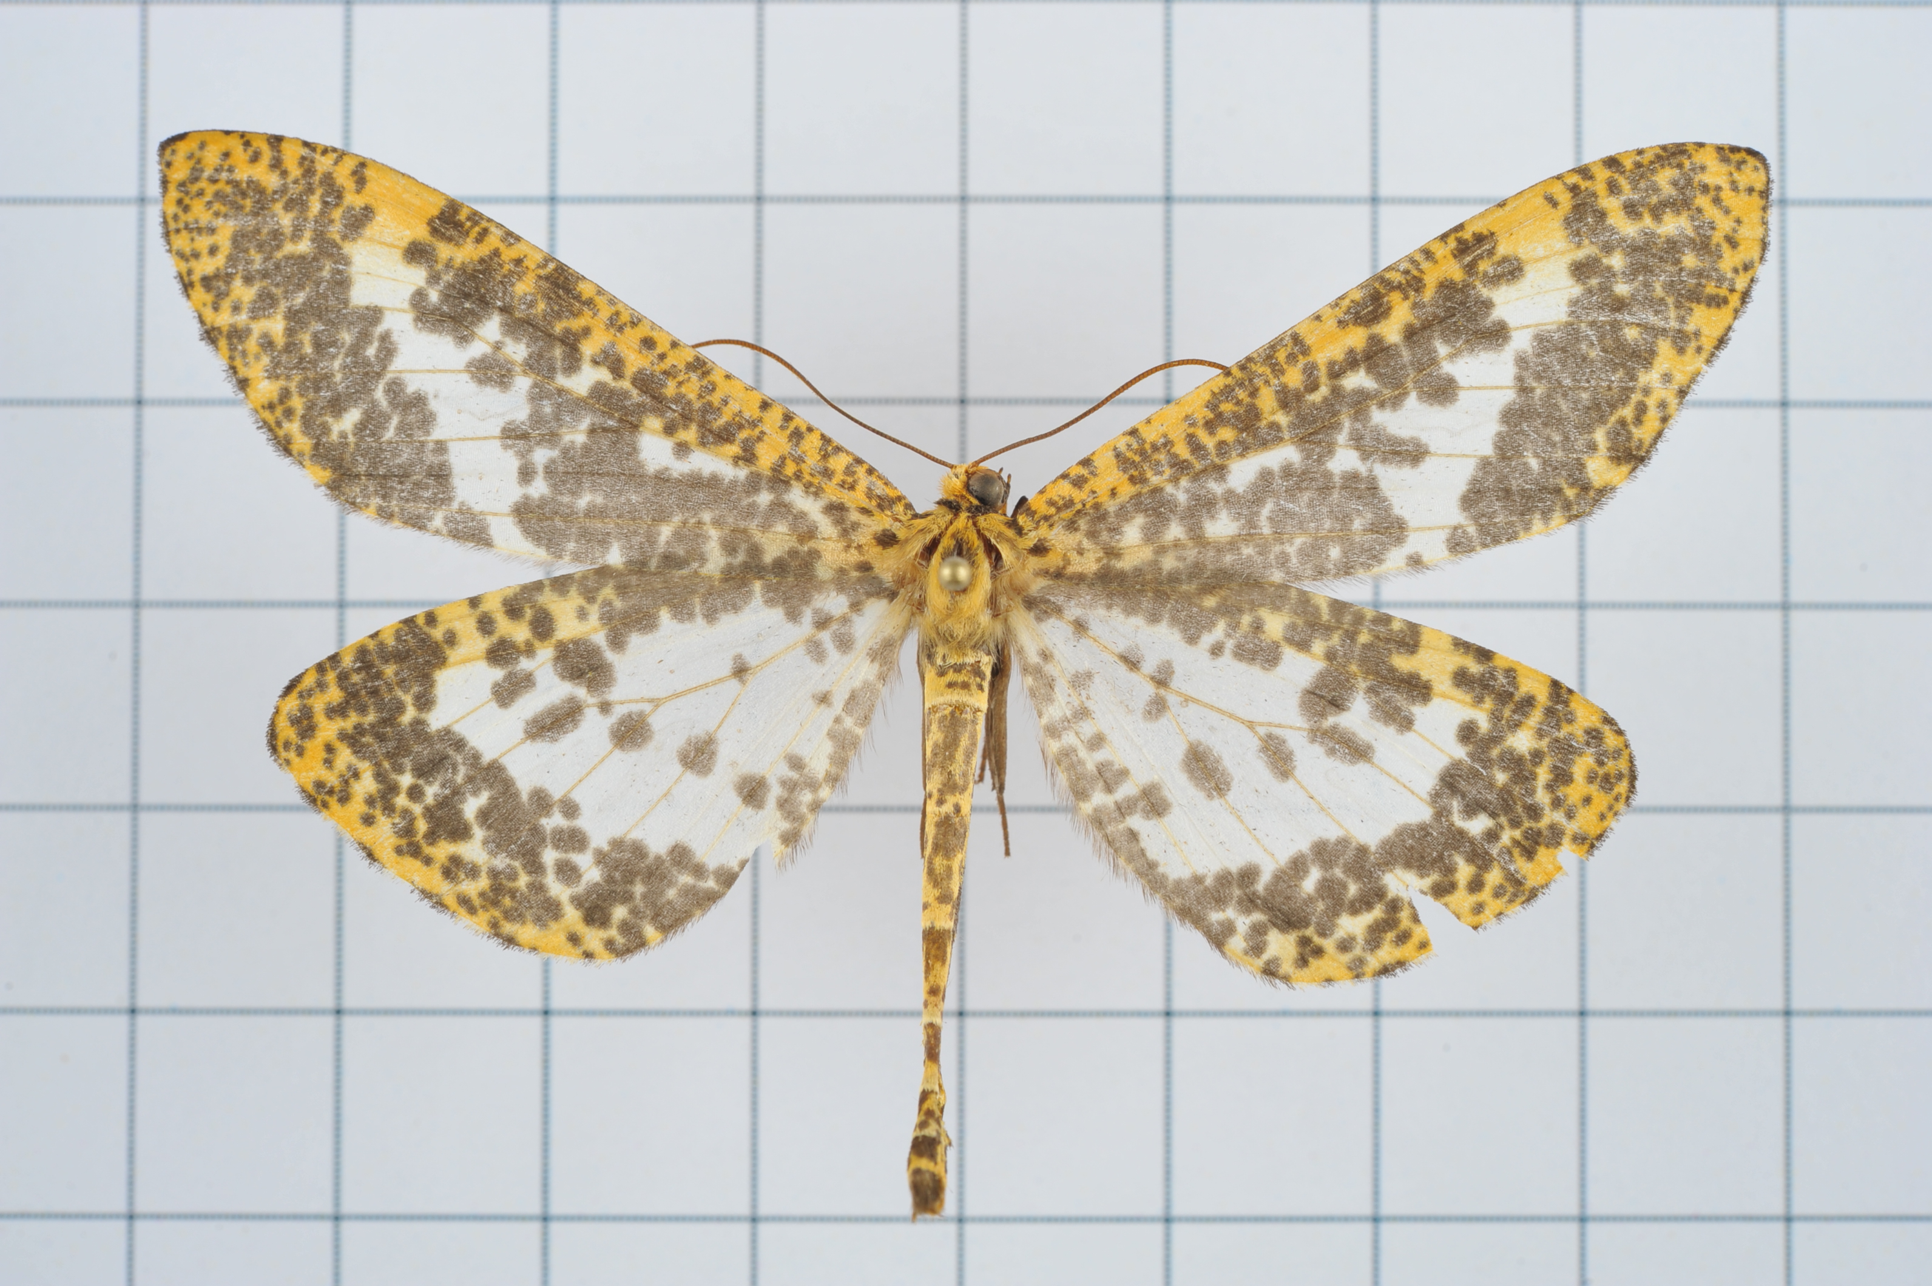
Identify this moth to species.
Parobeidia gigantearia marginifascia
